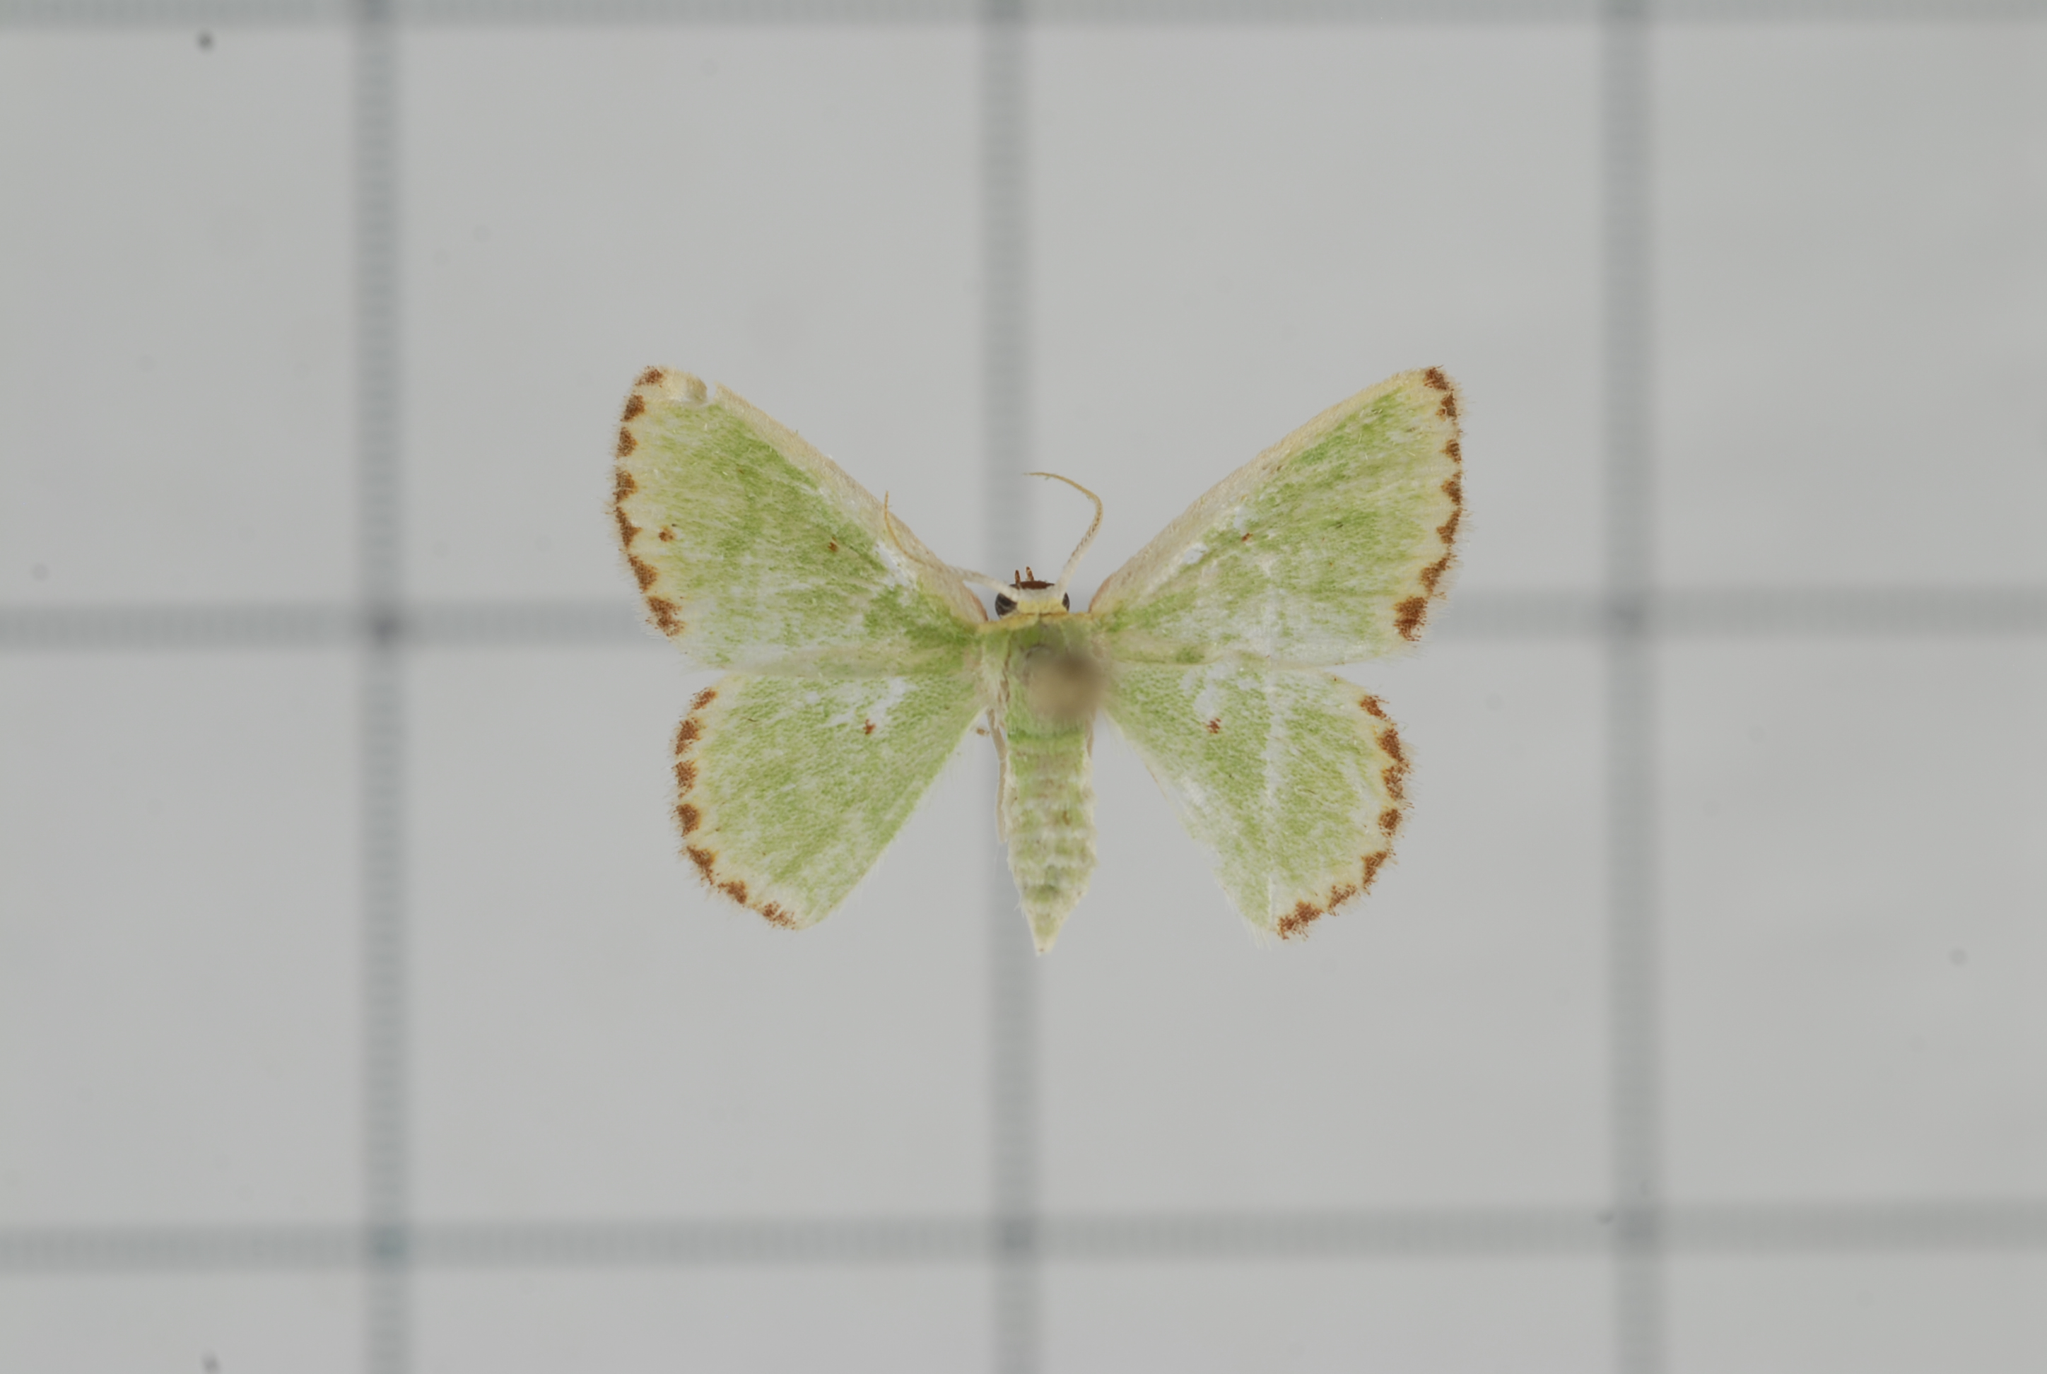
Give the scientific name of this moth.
Eucrostes disparata
